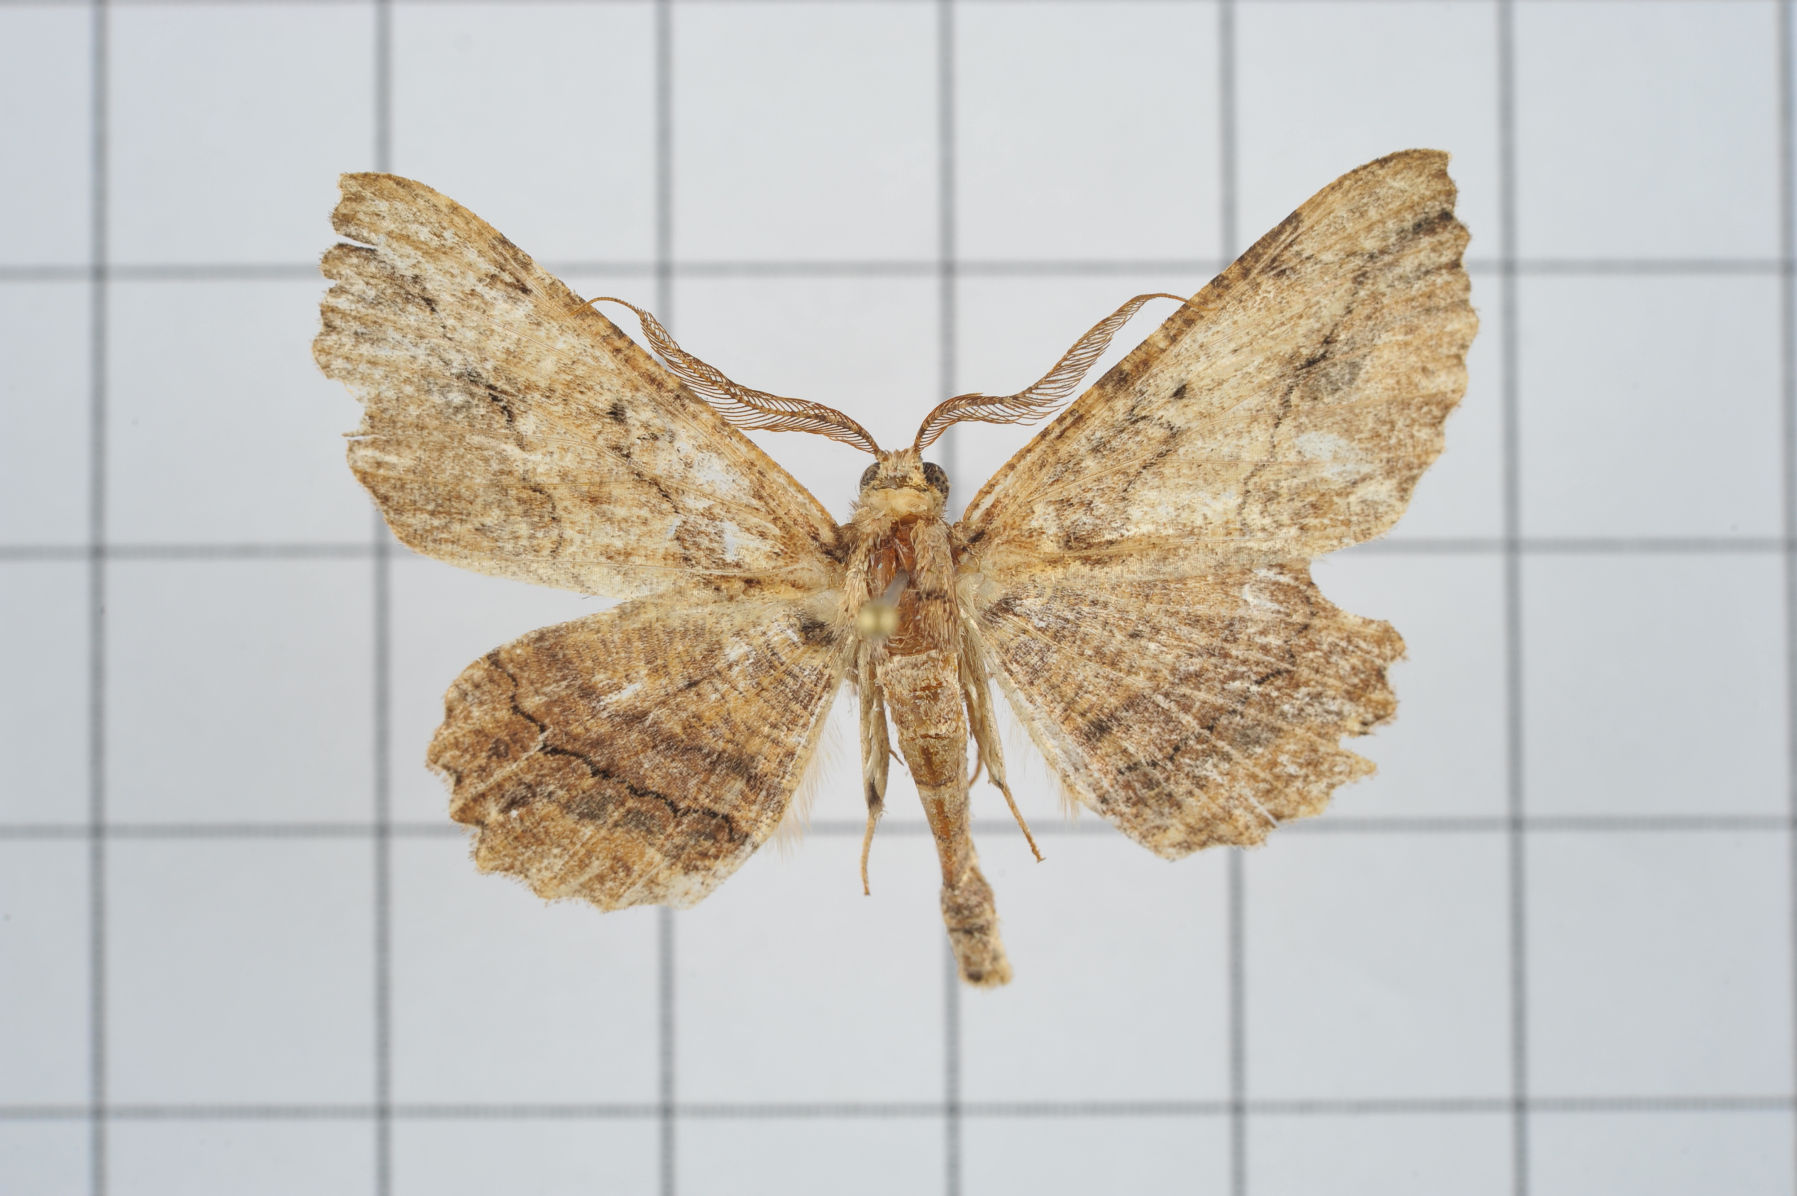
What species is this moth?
Menophra mitsundoi
